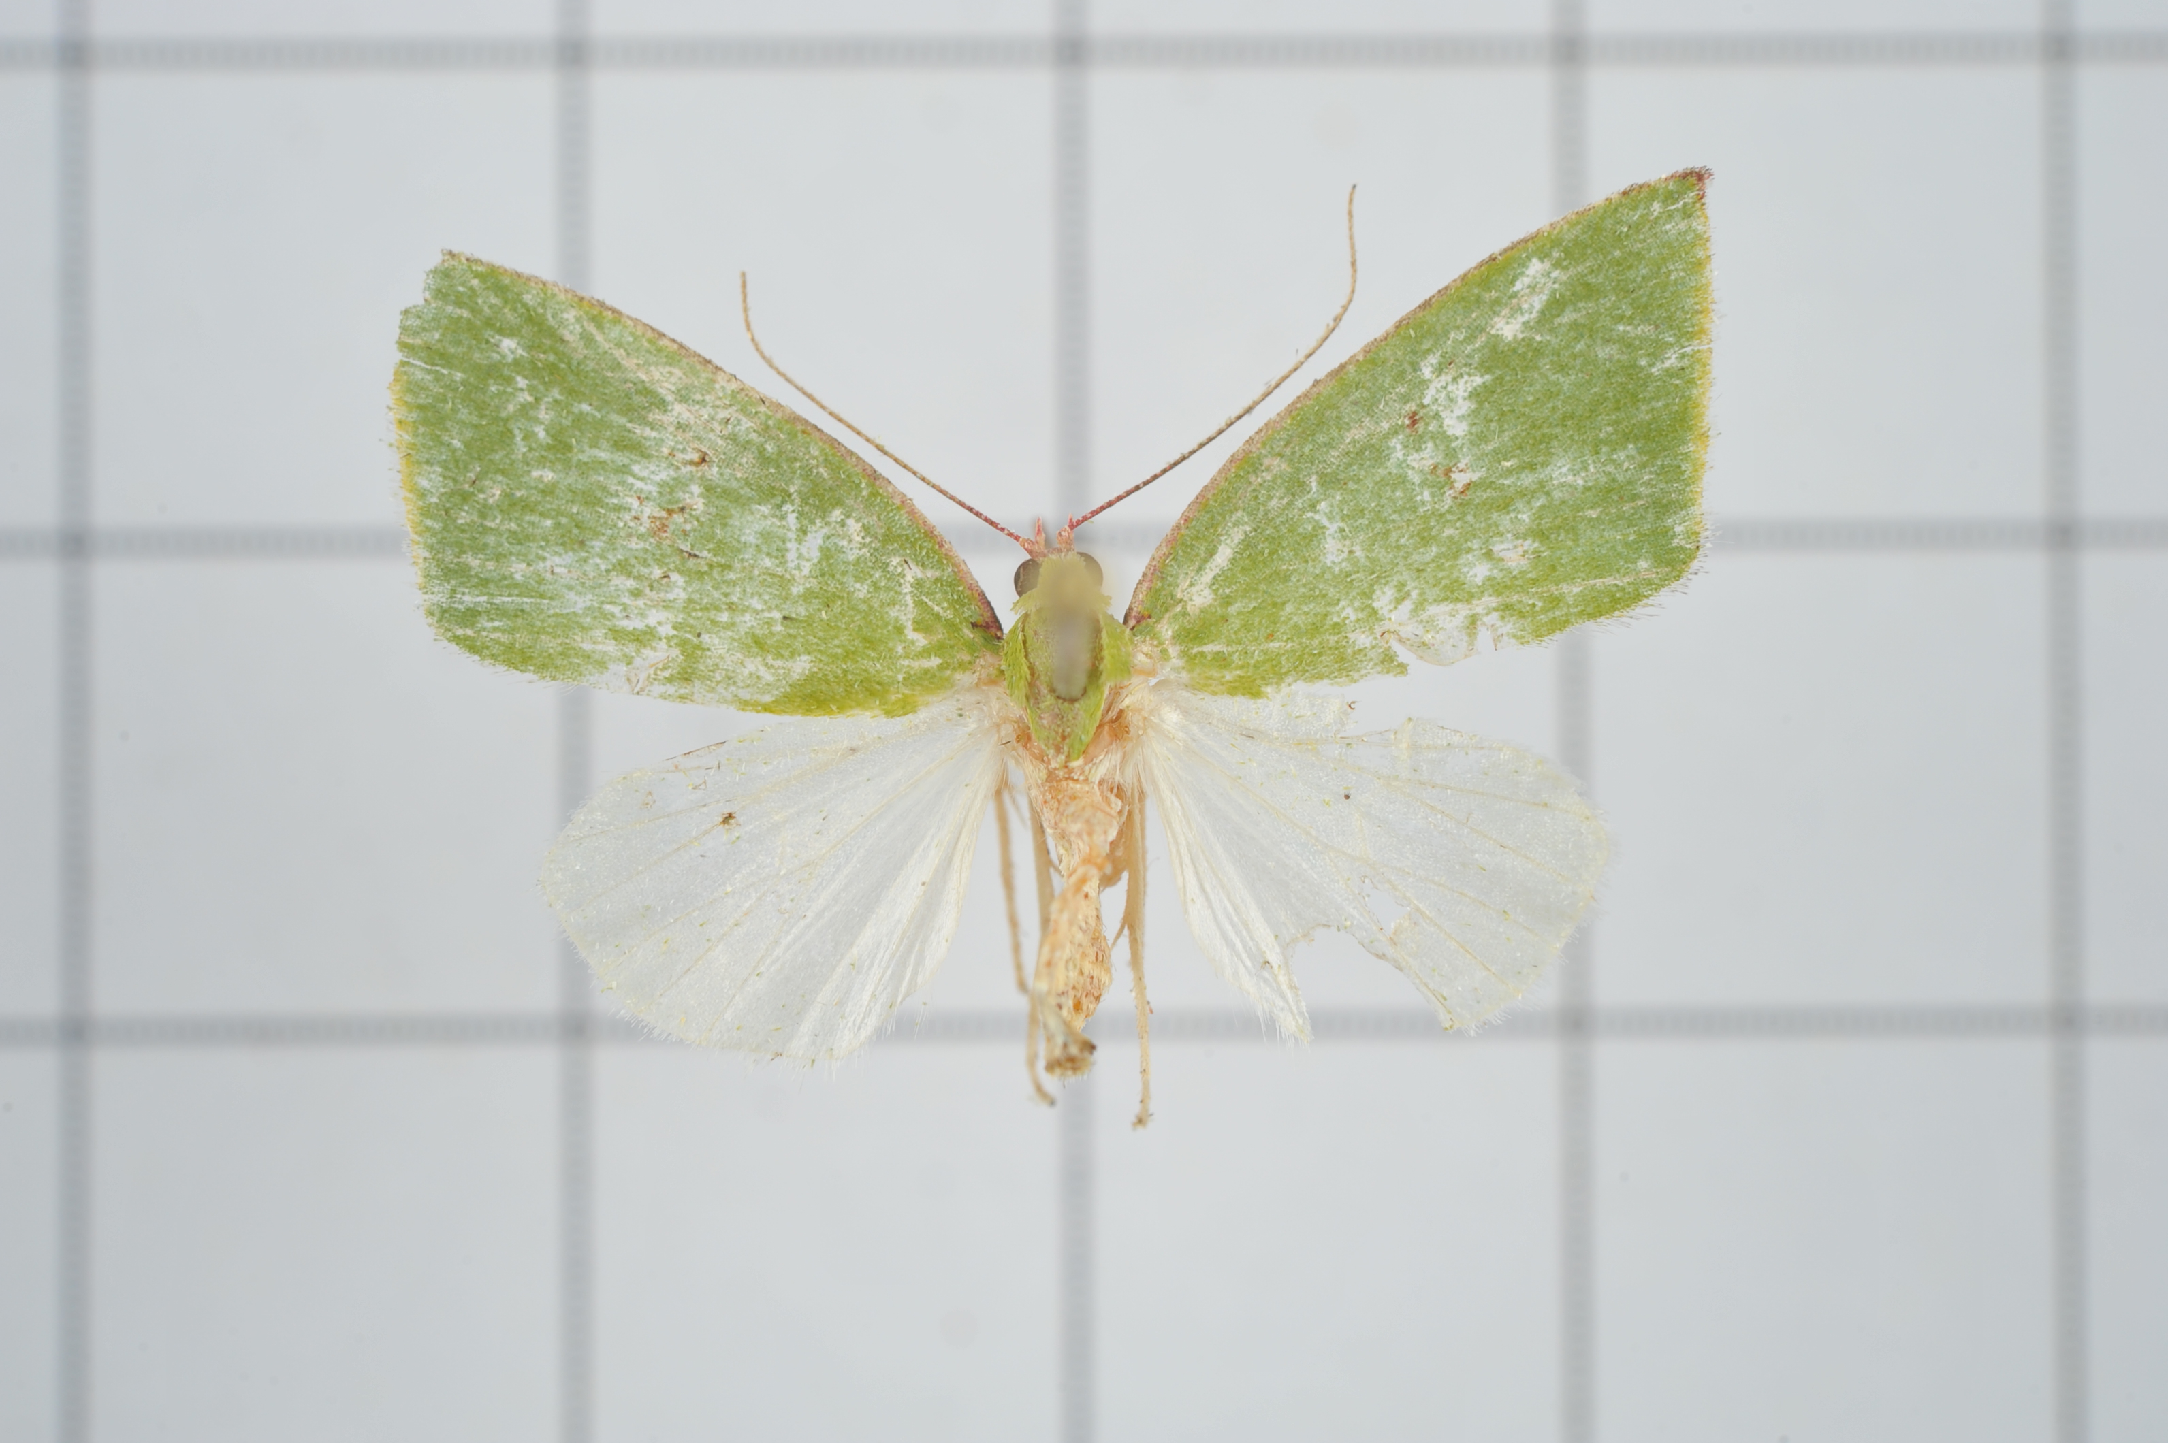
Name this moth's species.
Tyana falcata
